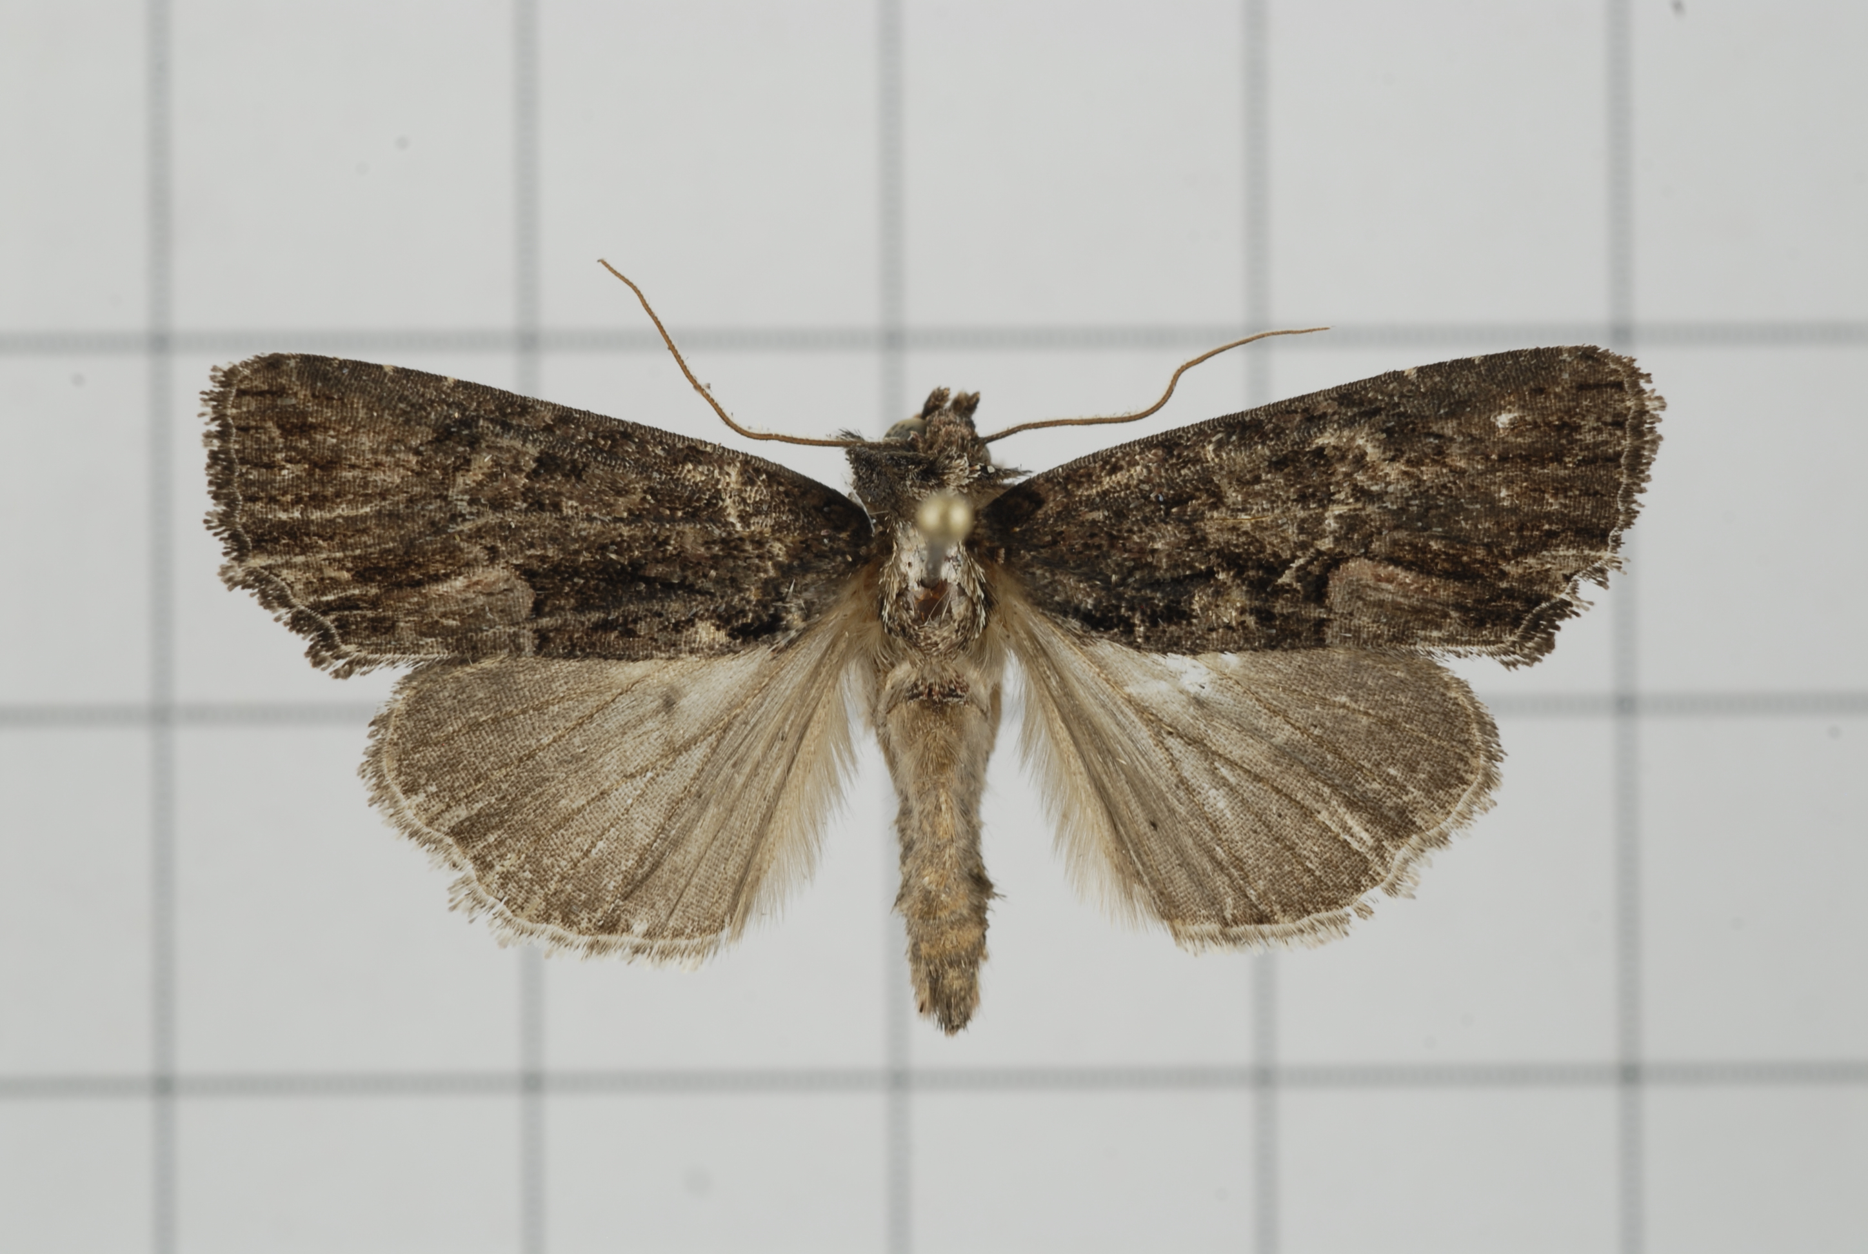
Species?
Dipterygina cupreotincta
